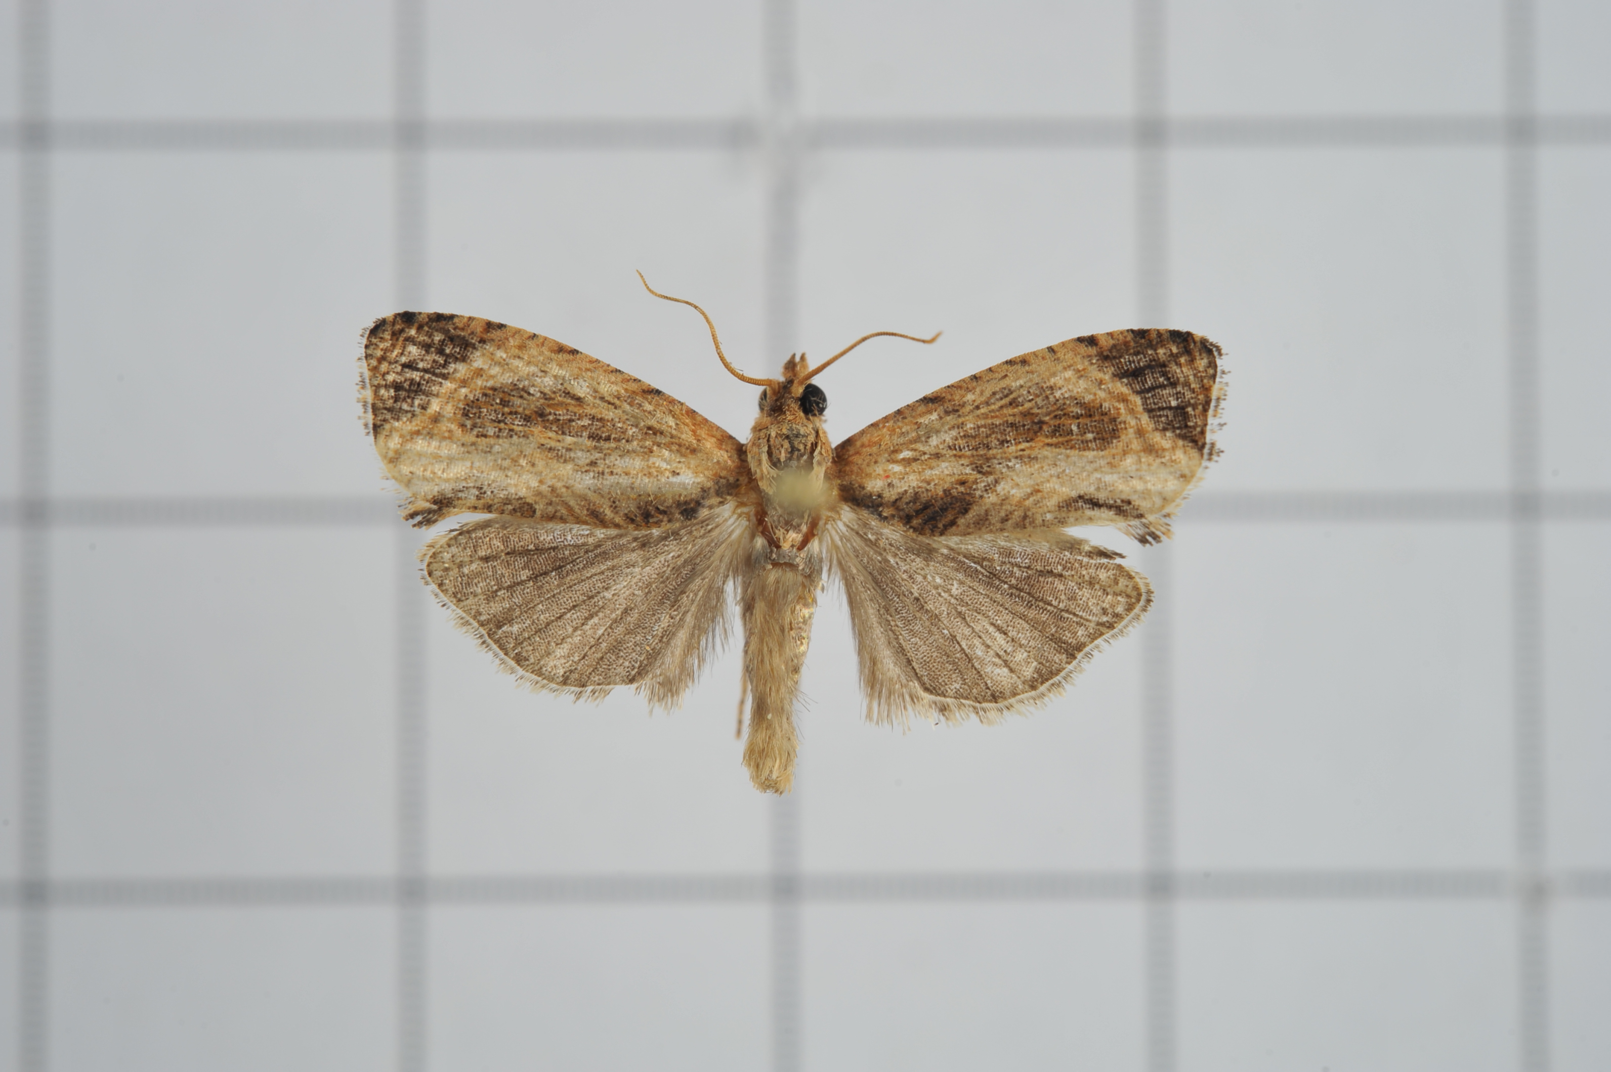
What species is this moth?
Cryptophlebia repletana
